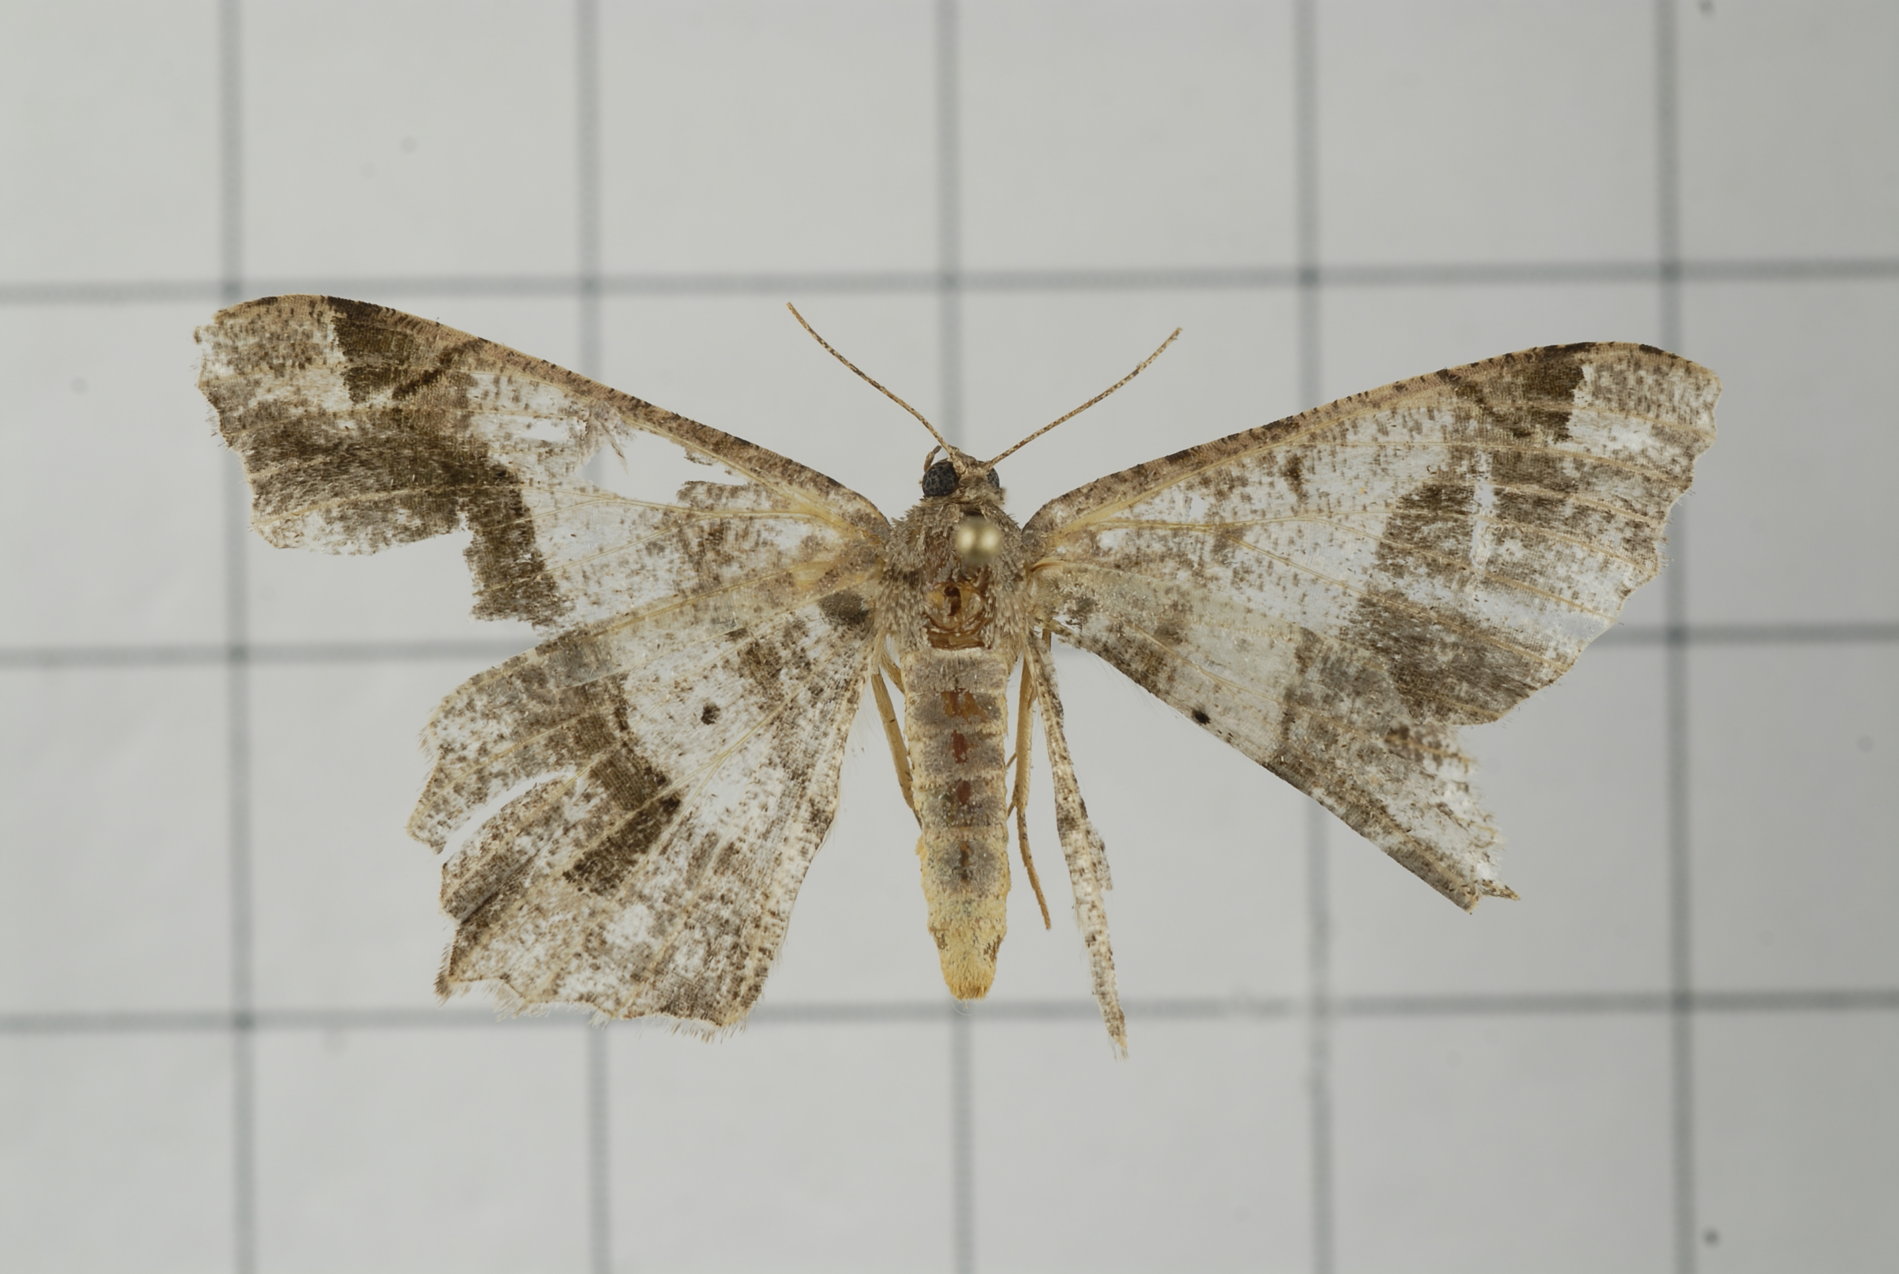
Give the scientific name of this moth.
Chiasmia eleonora eleonora
